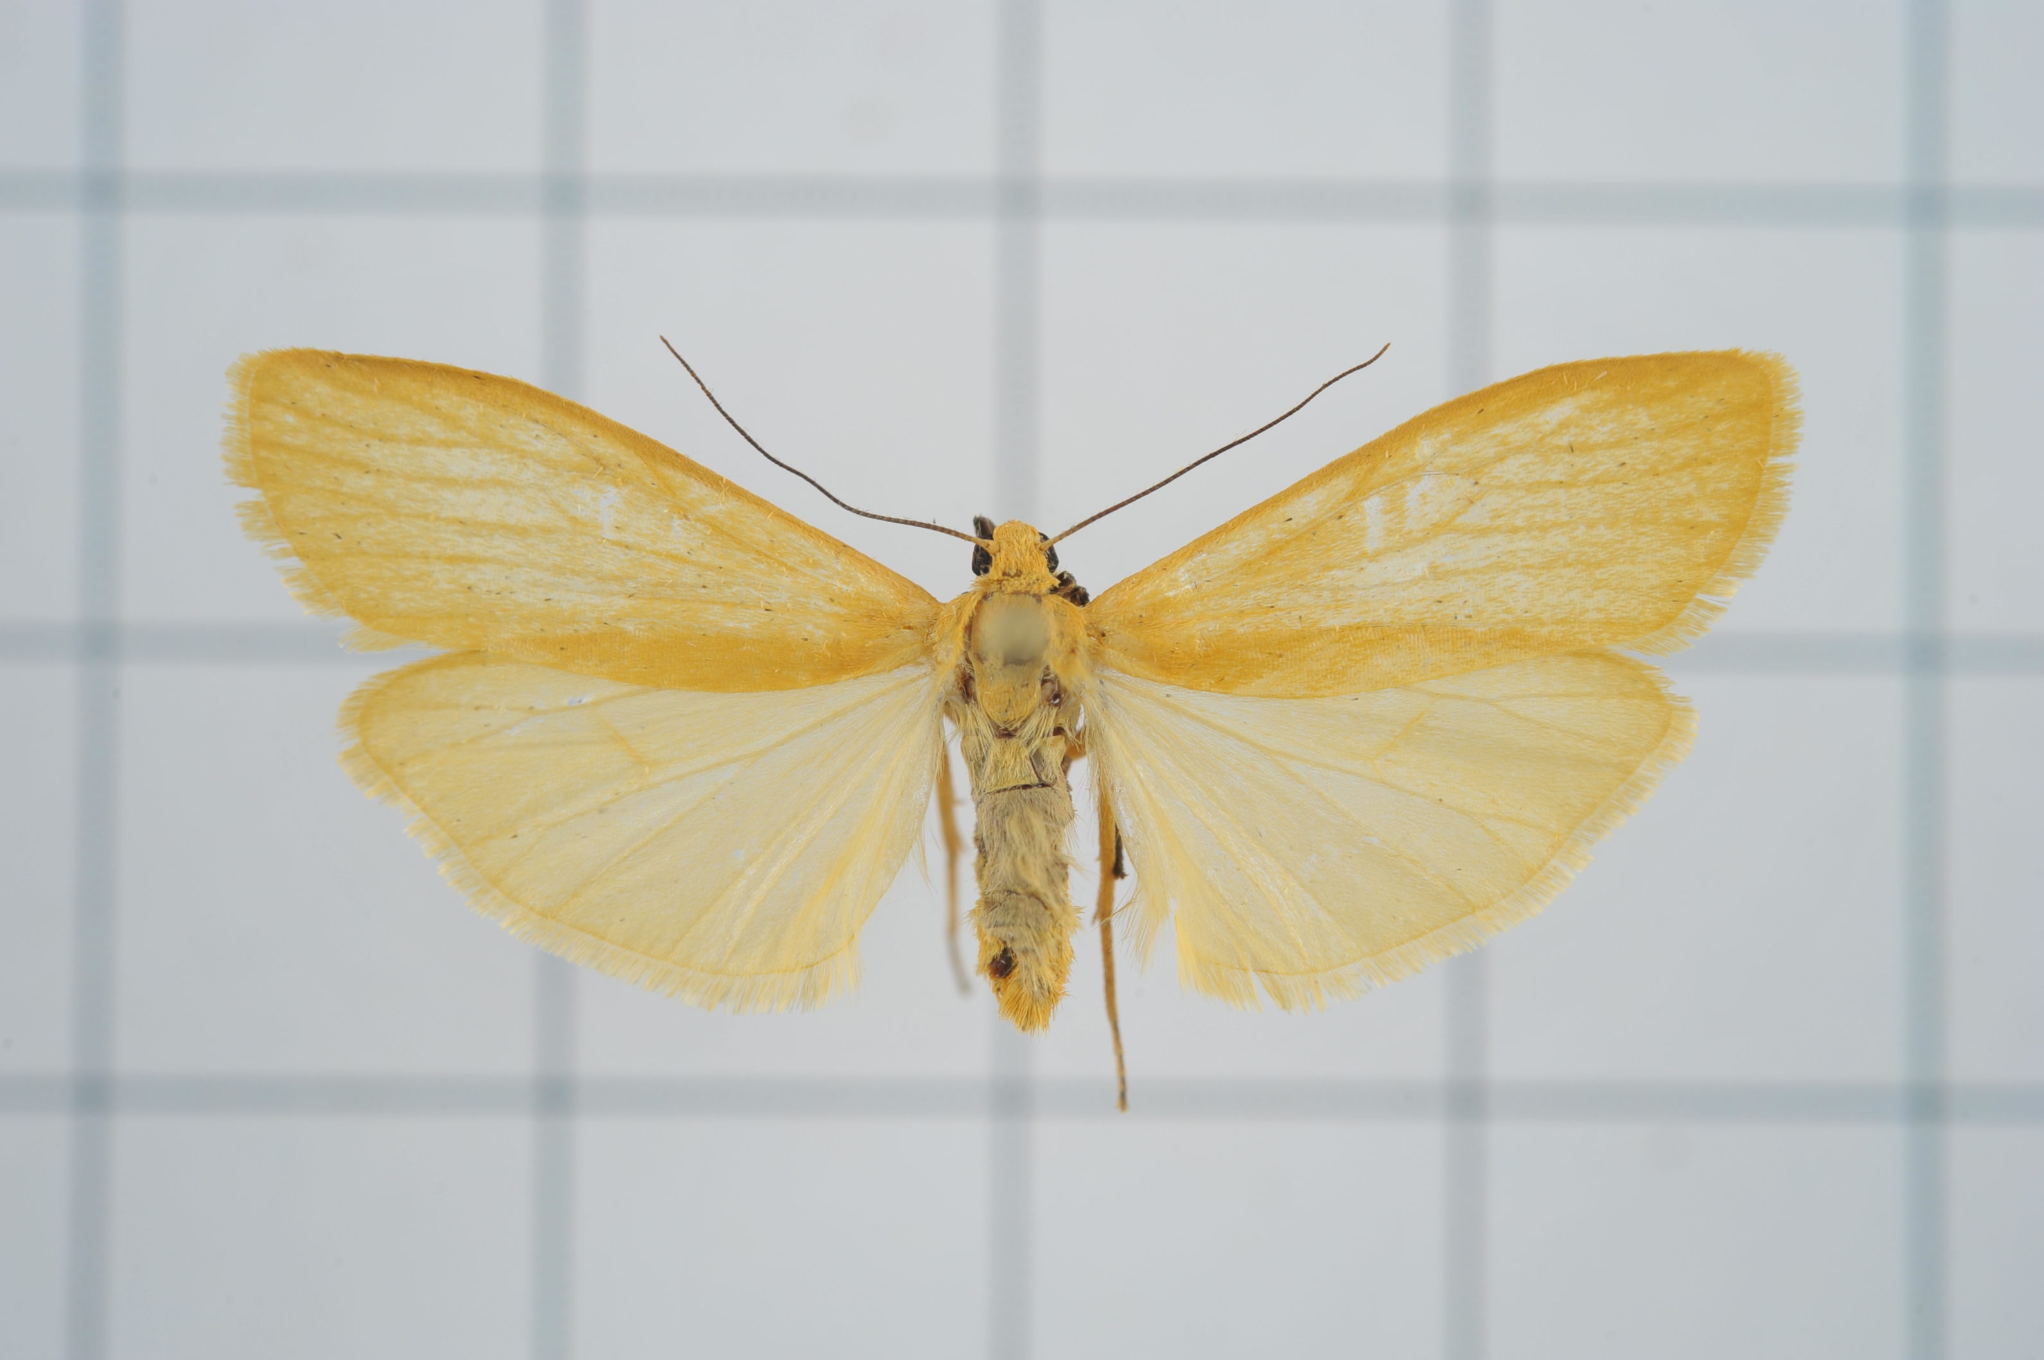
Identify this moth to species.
Katha magnata magnata
